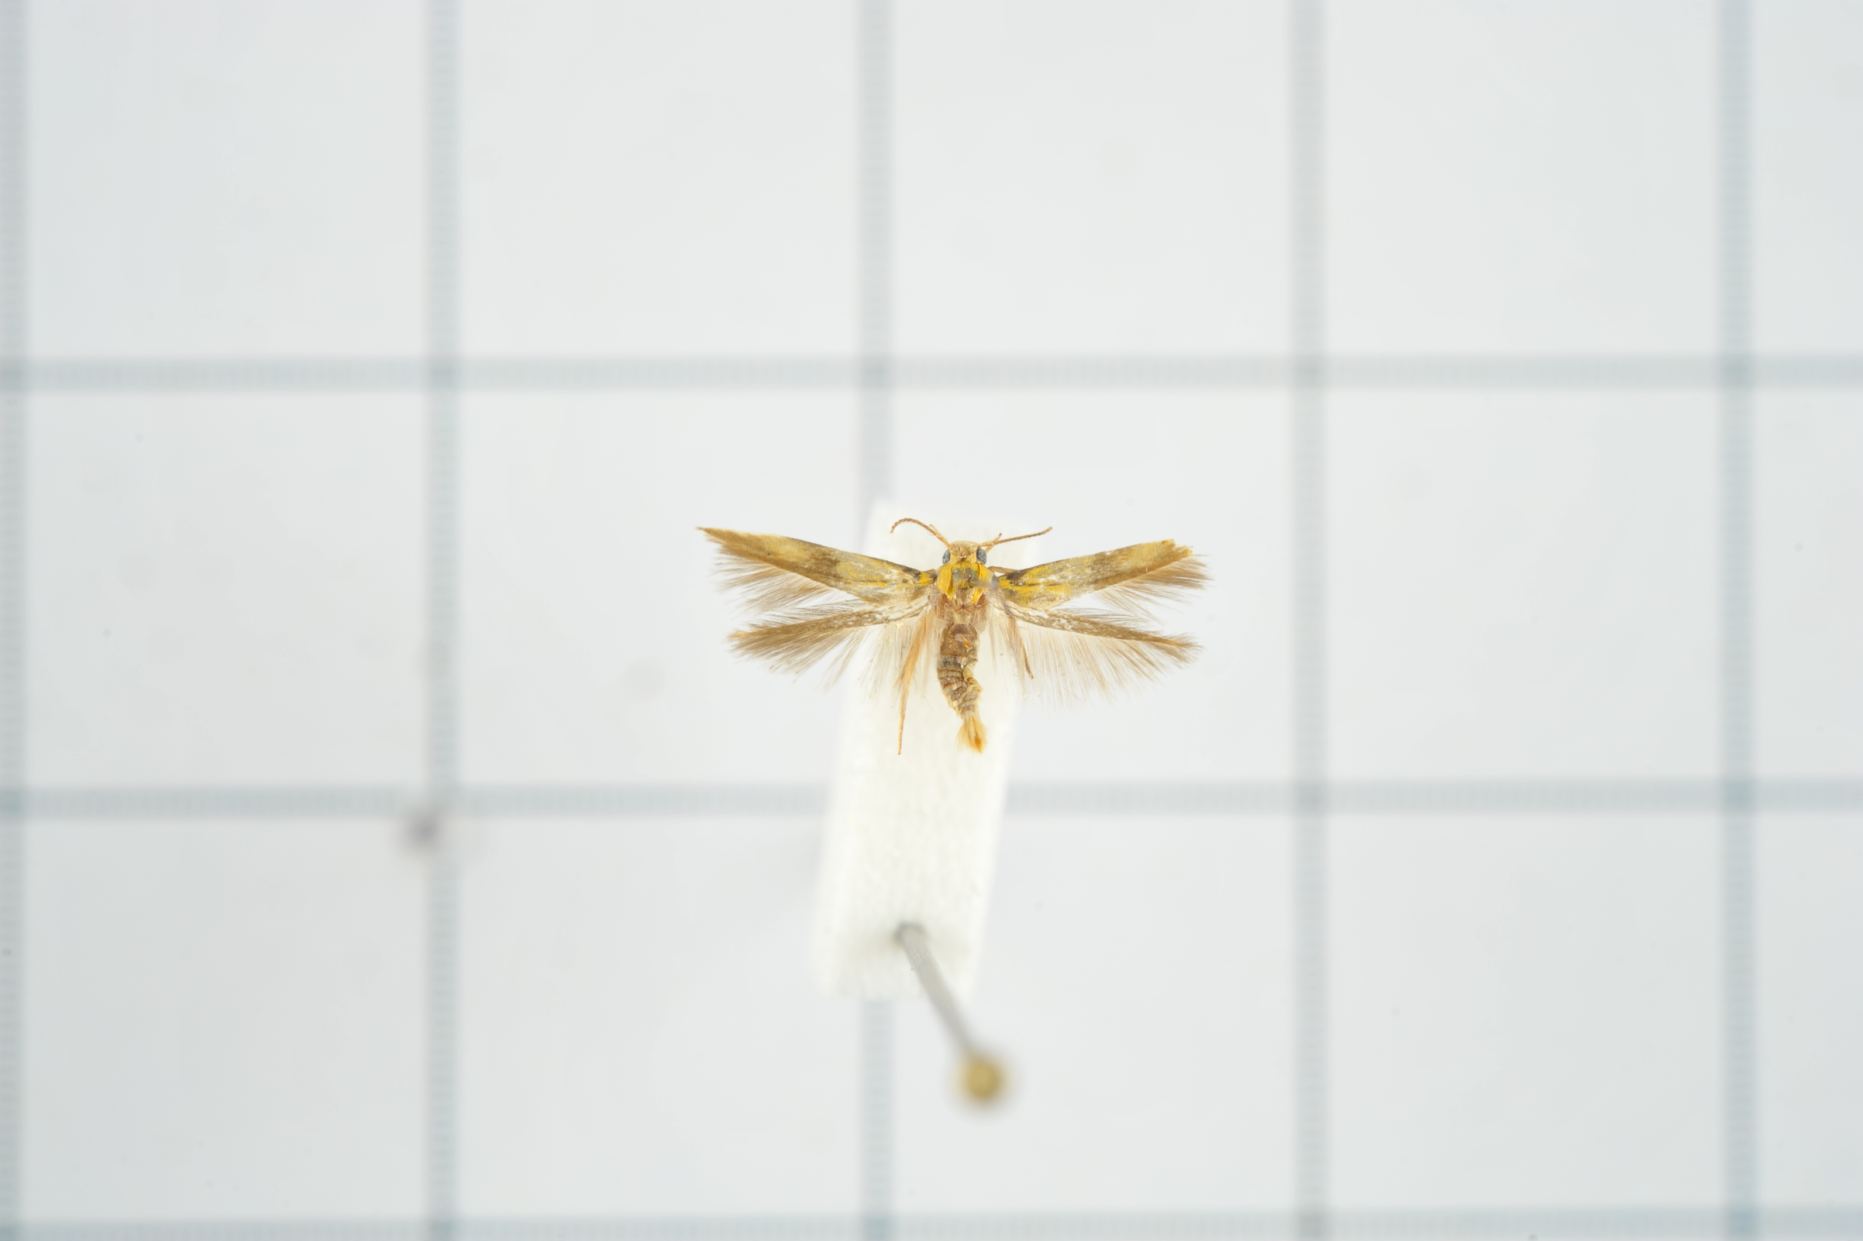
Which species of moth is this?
Stathmopoda auriferella
